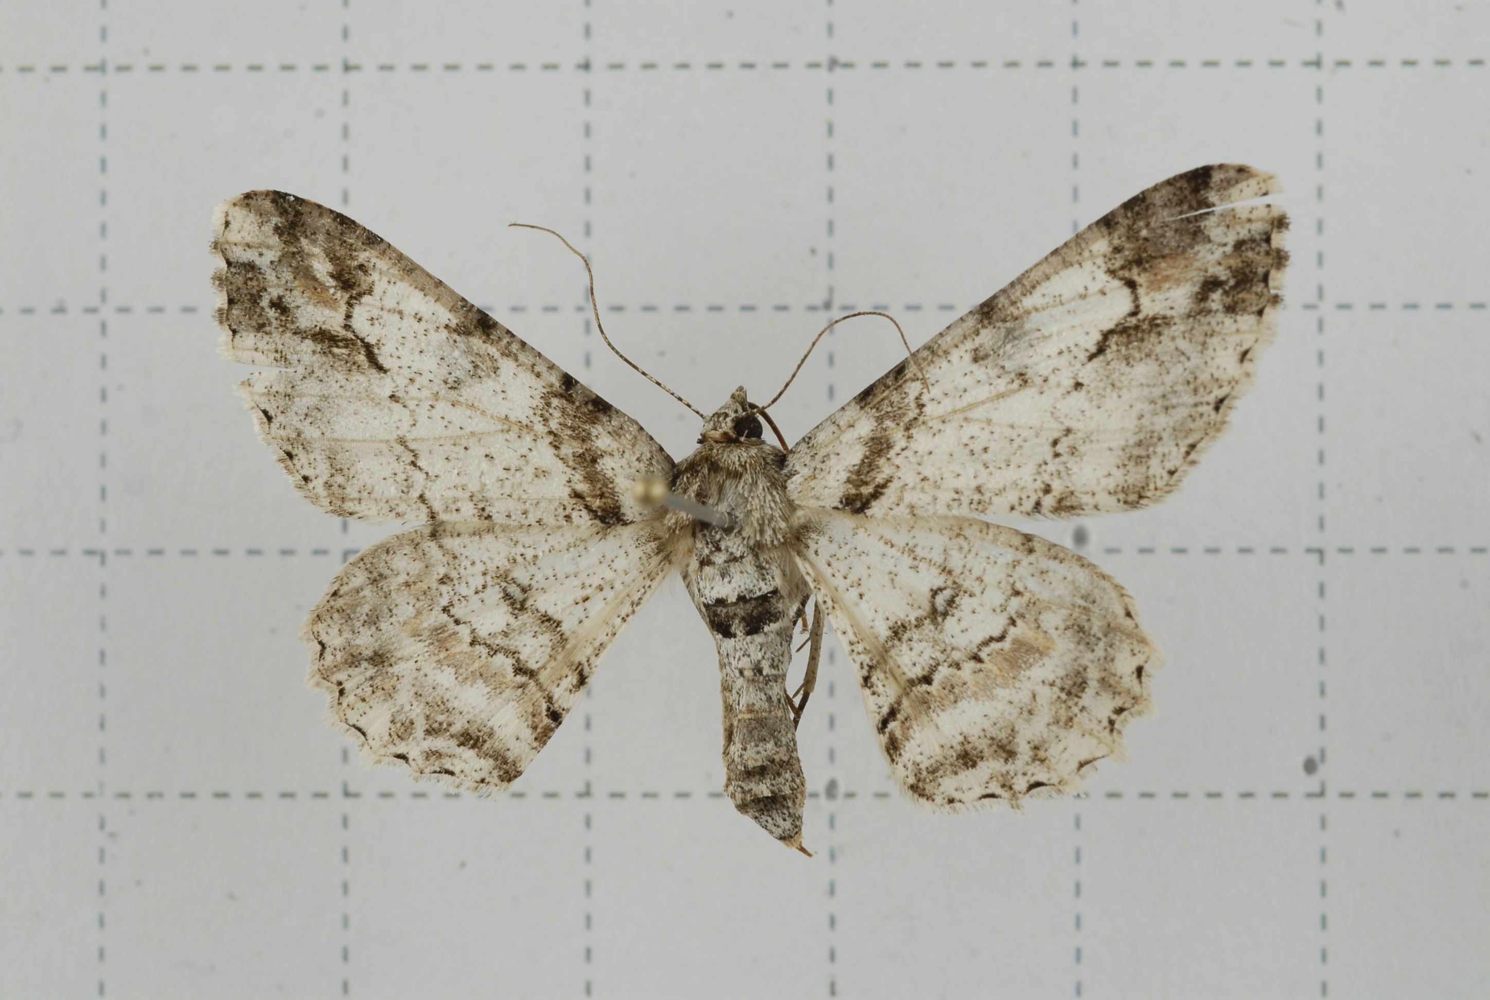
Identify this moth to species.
Cleora fraterna
